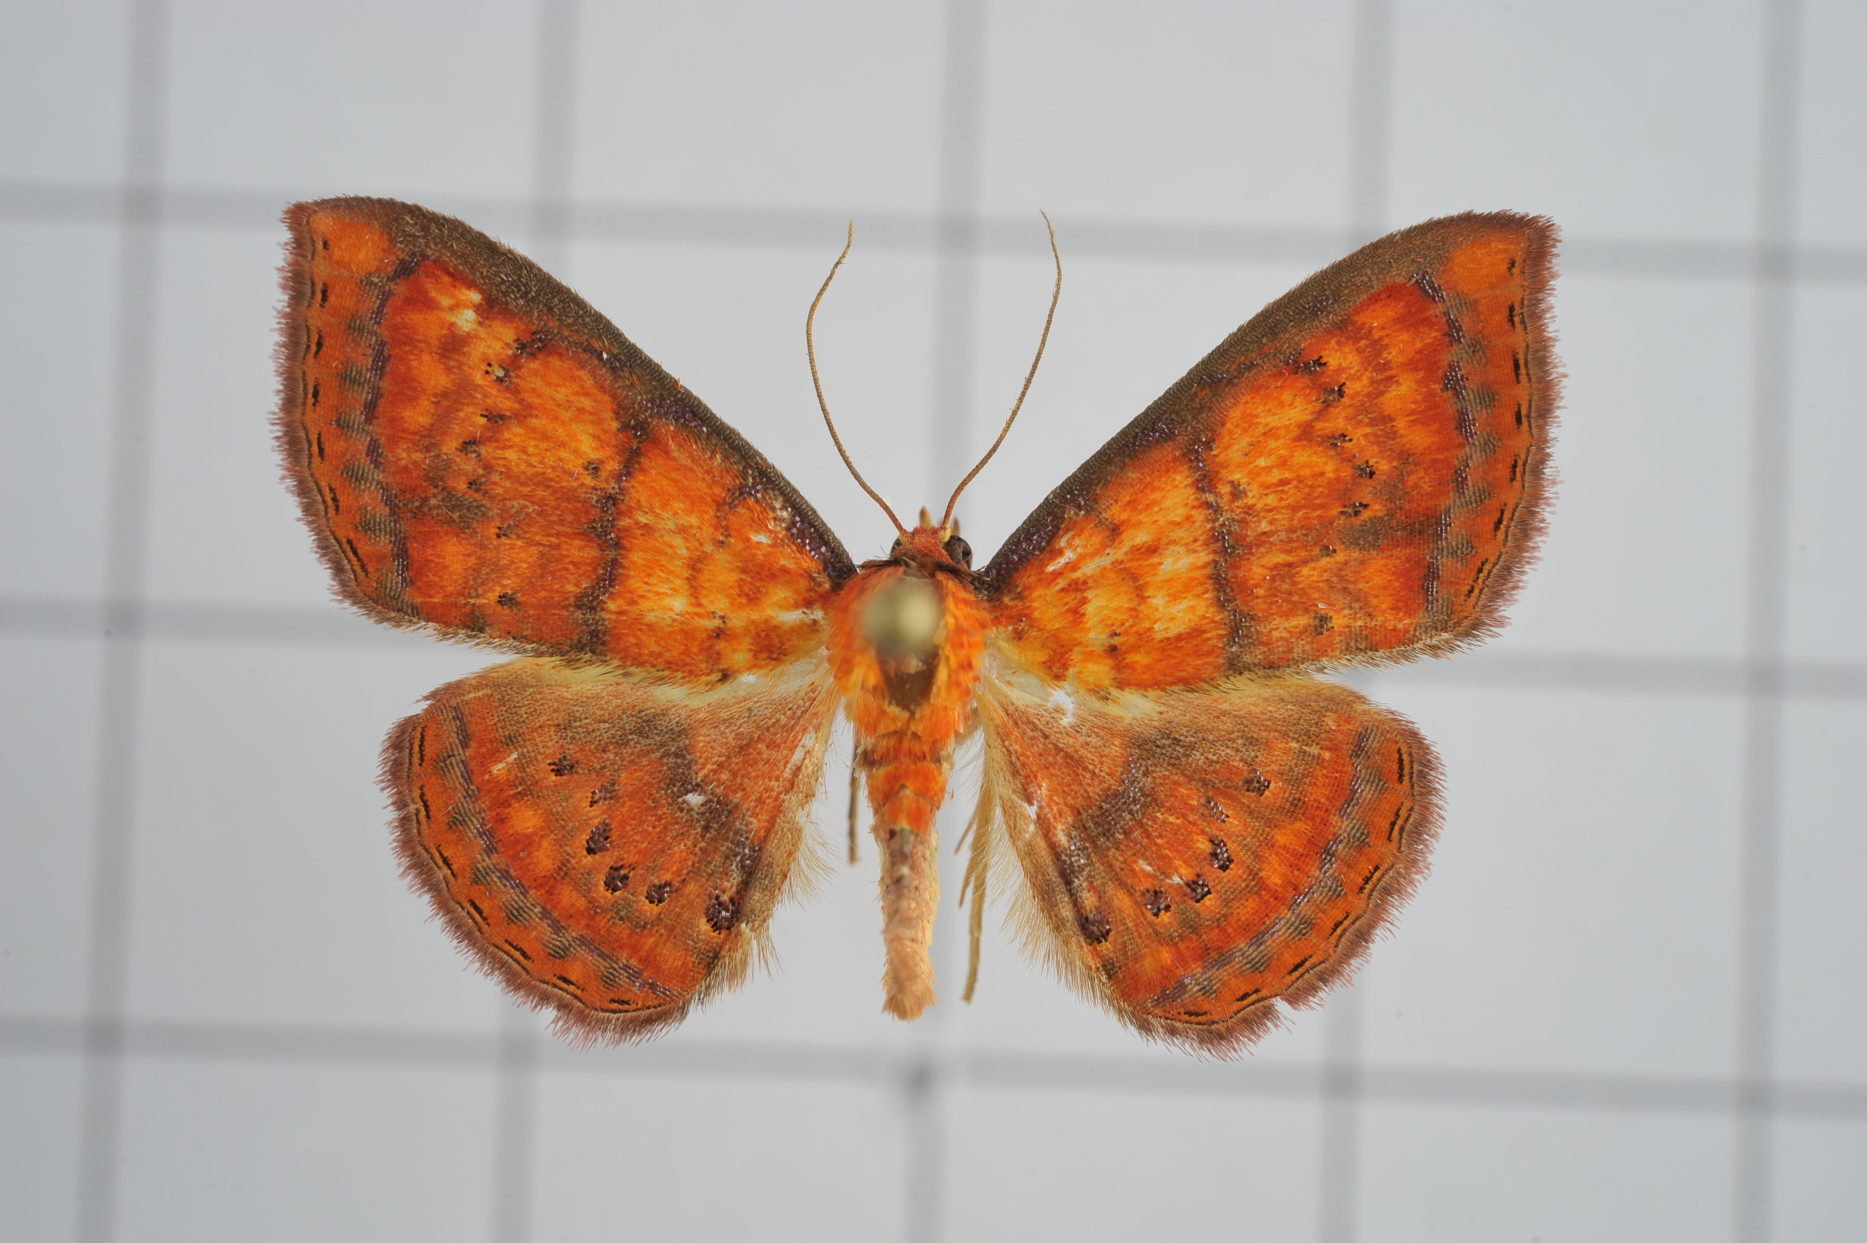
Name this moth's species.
Homodes vivida
